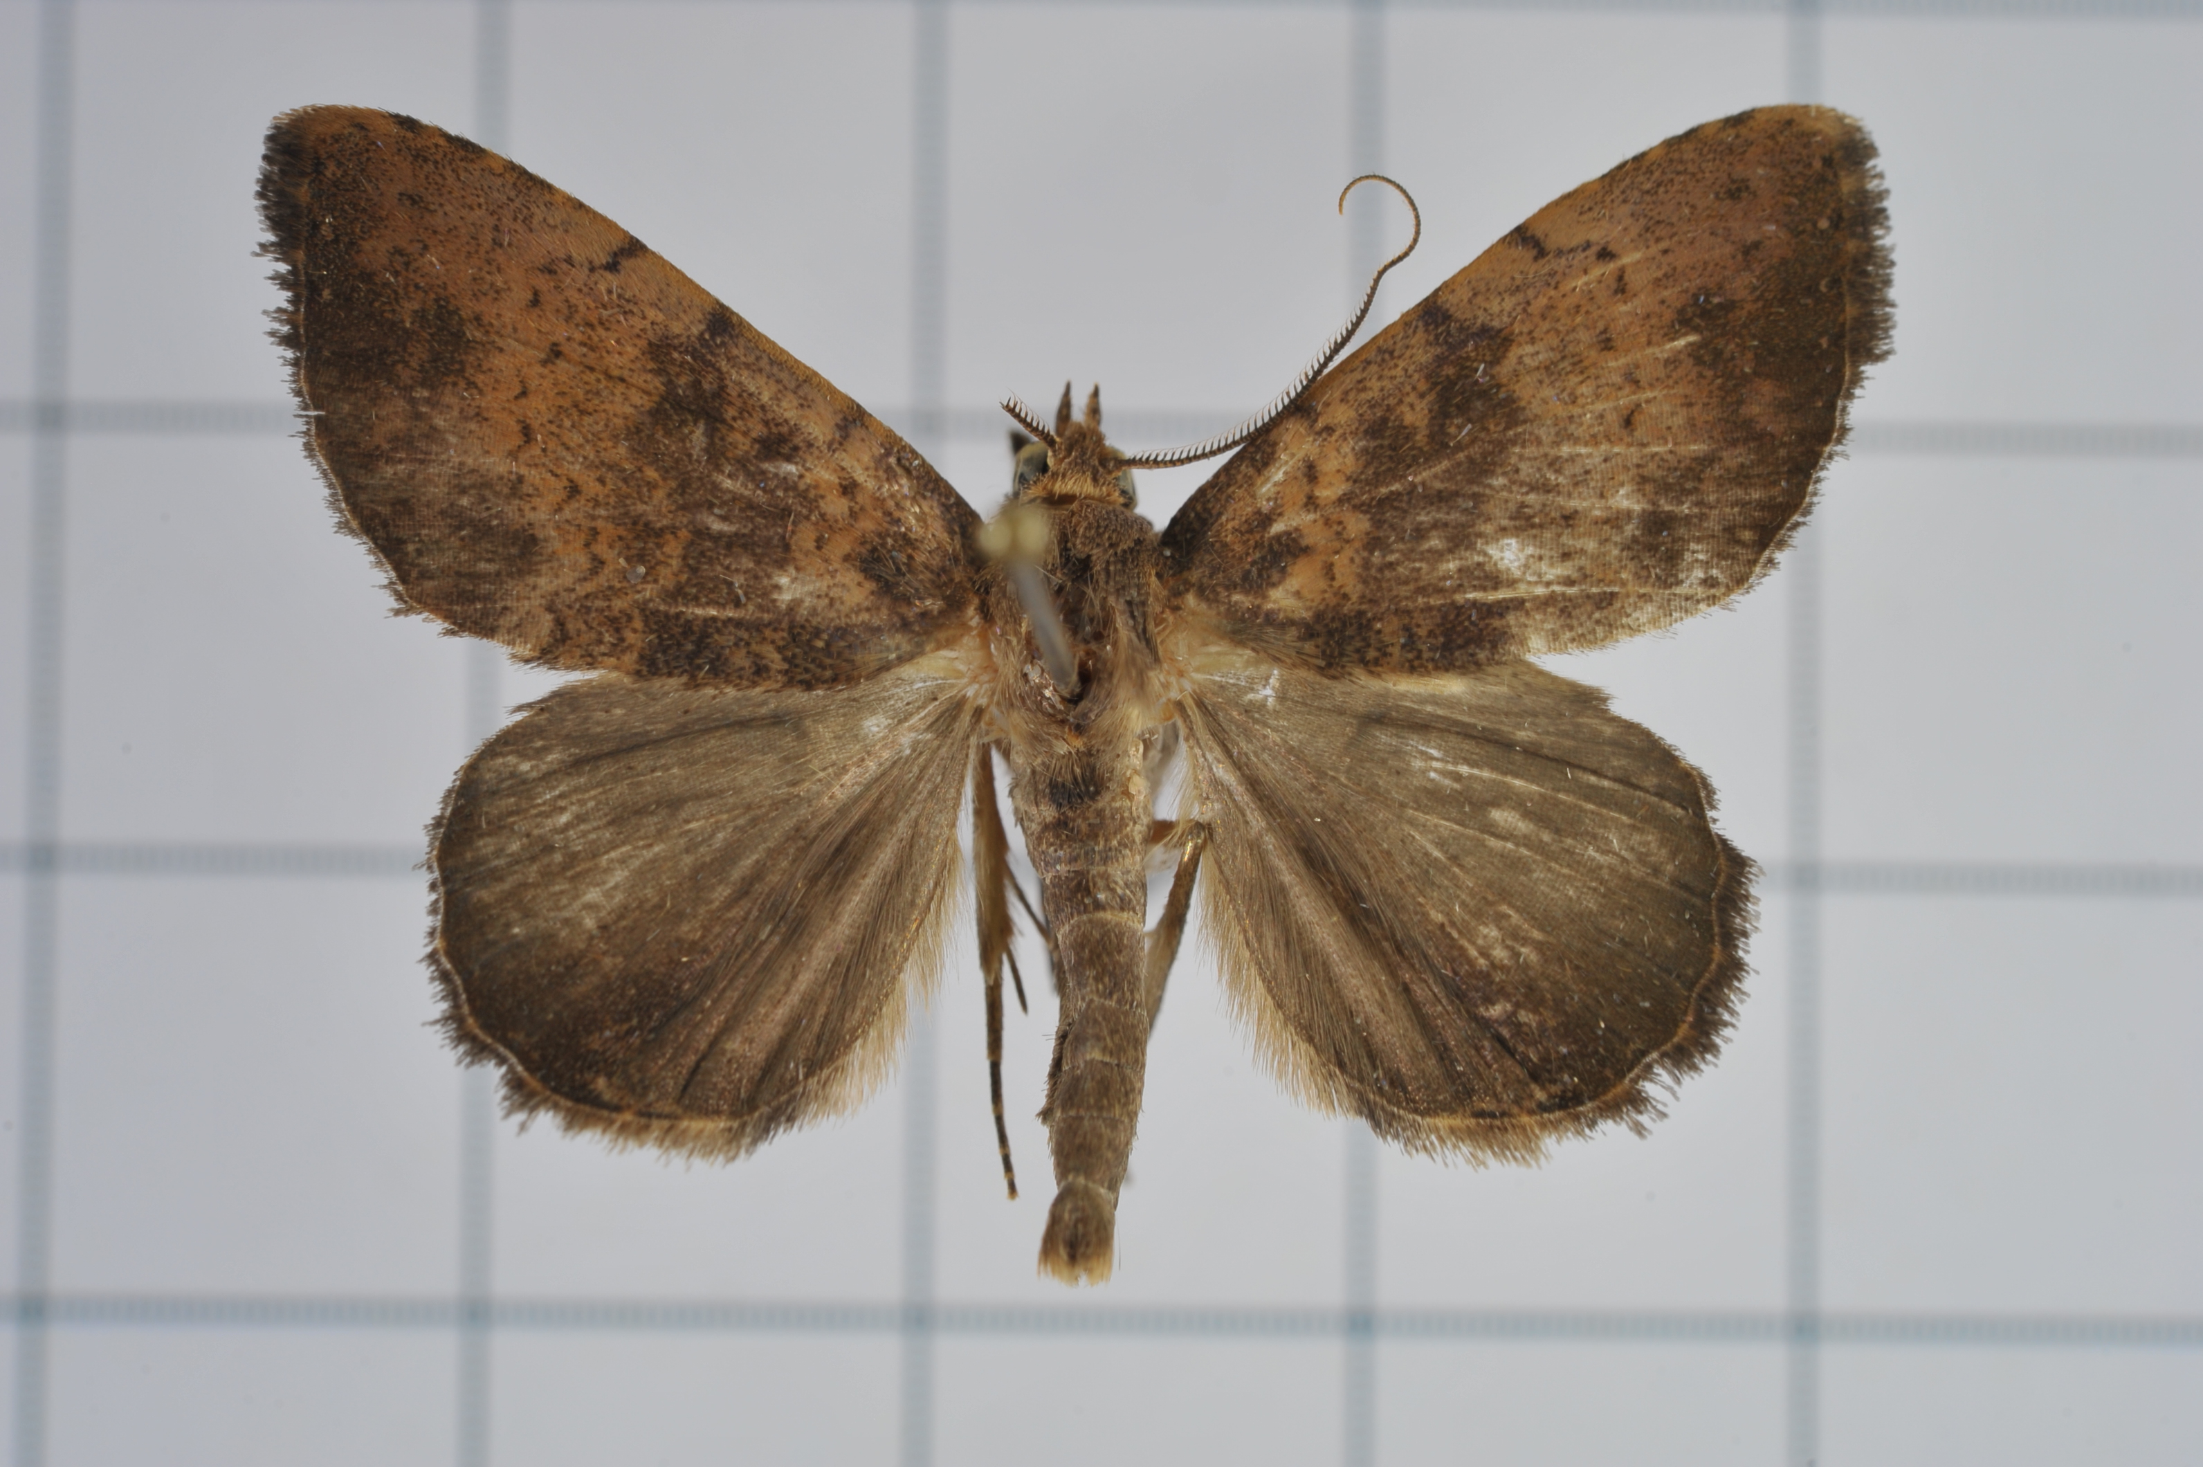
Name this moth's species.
Scedopla umbrosa
